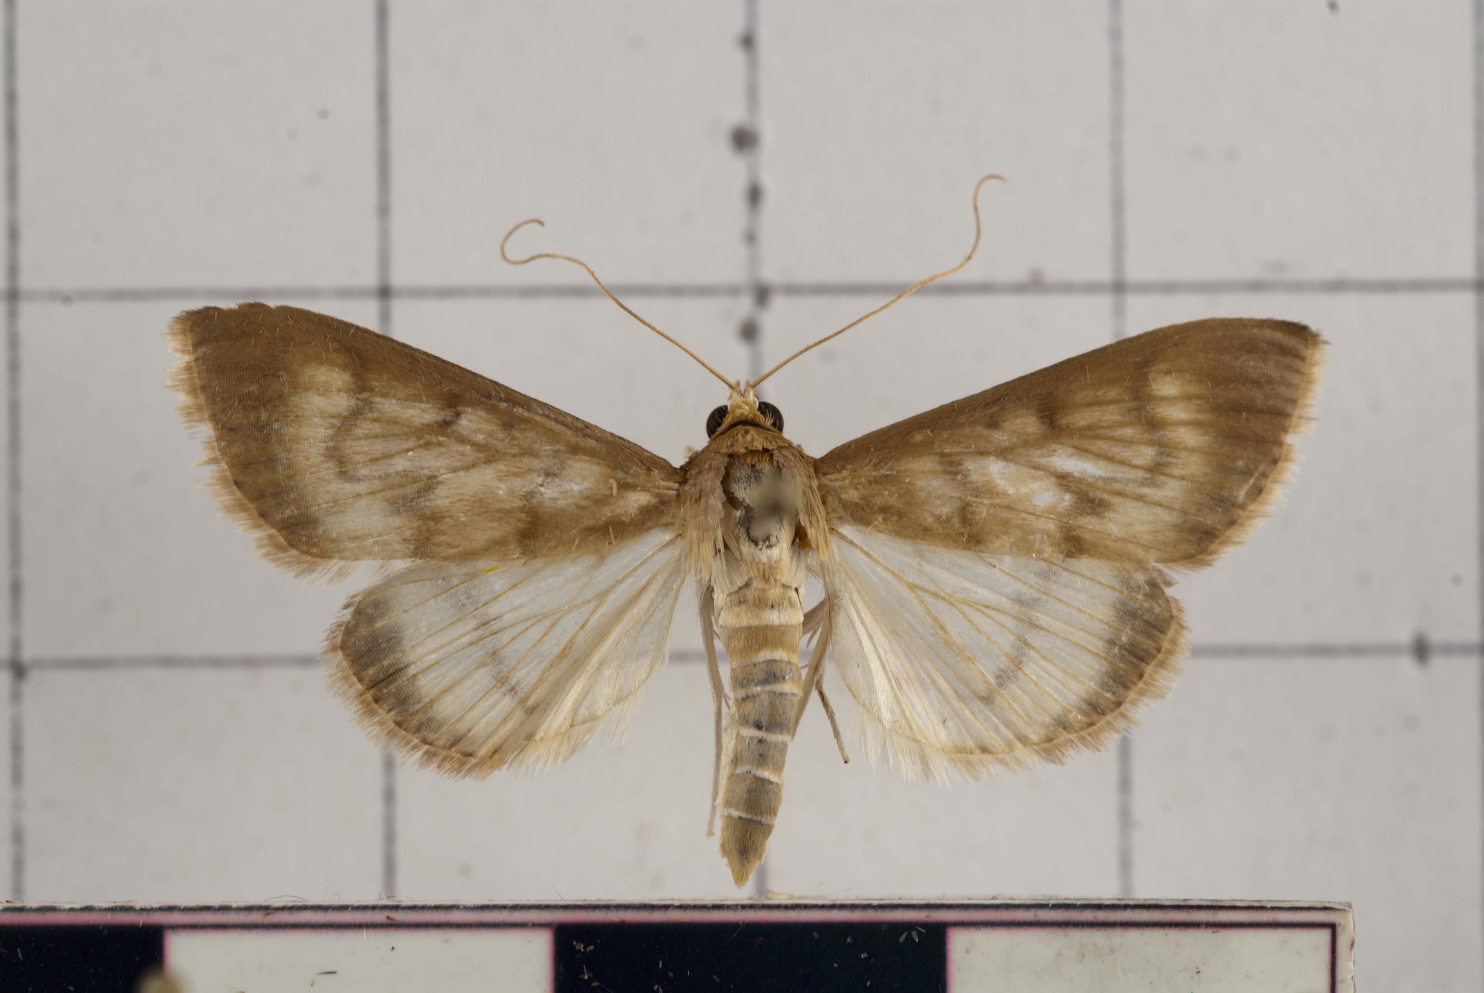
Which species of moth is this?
Crypsiptya coclesalis
